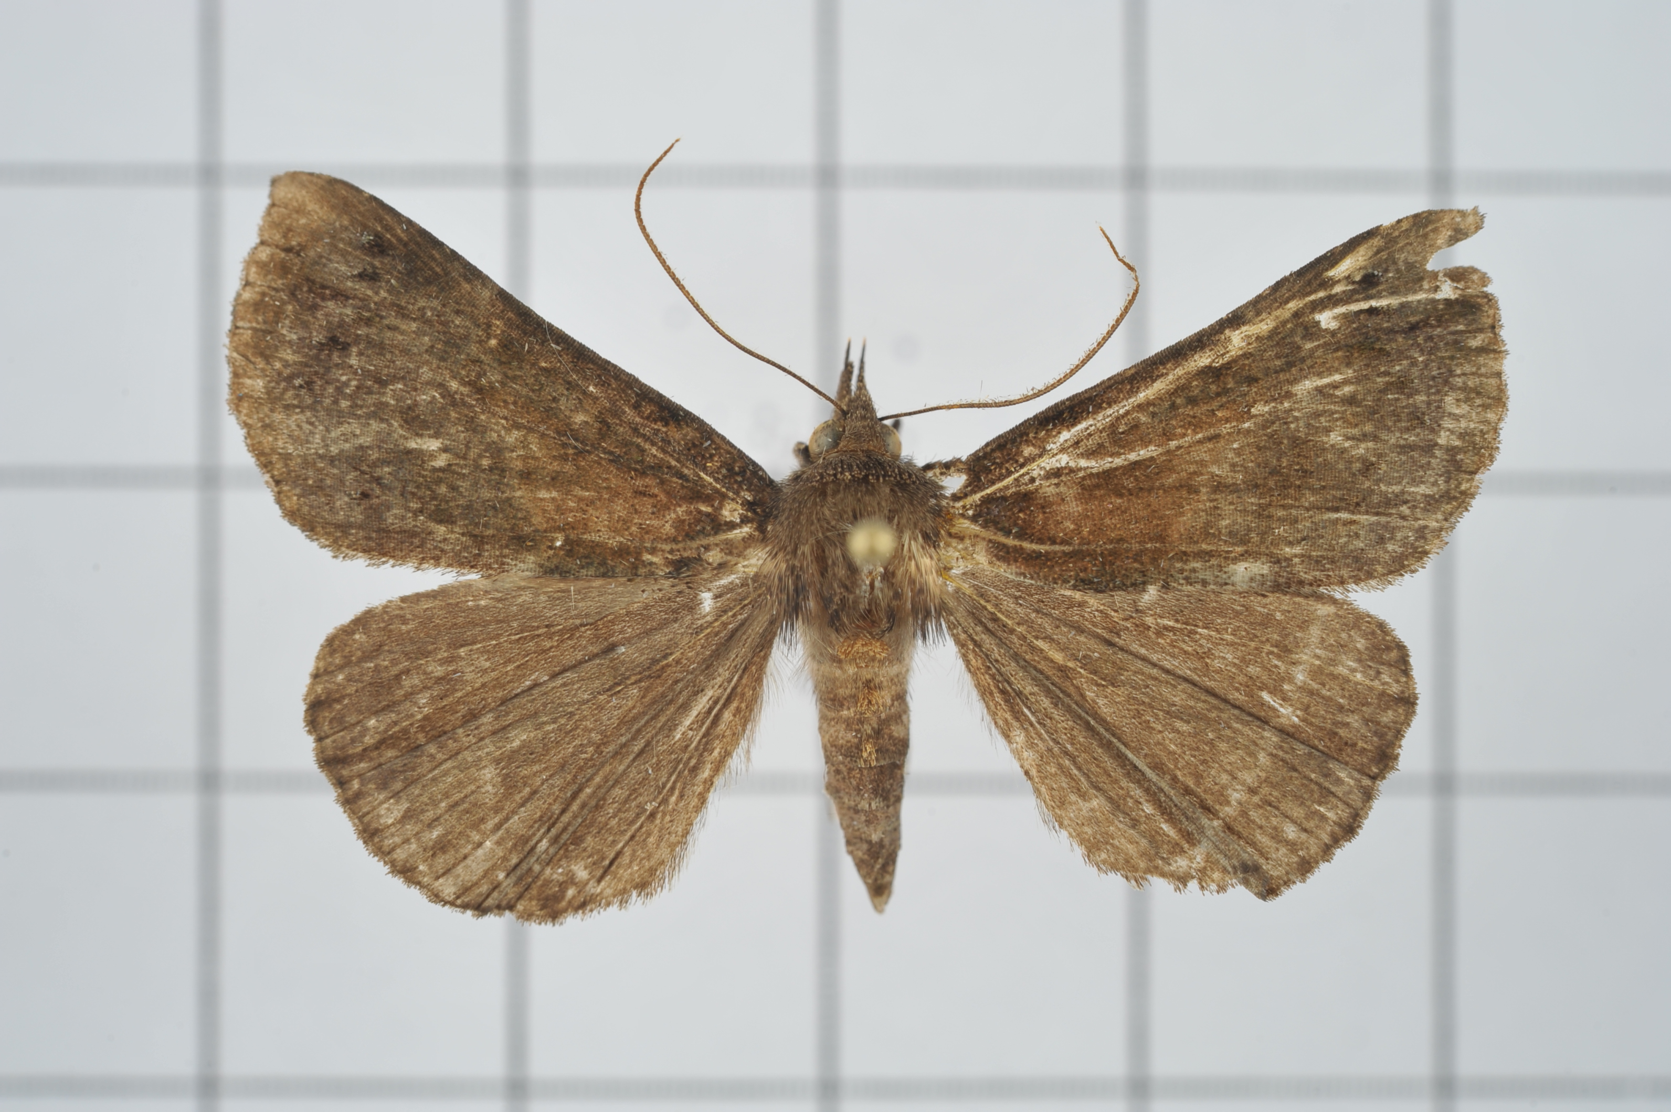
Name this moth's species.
Hypena tenebralis
